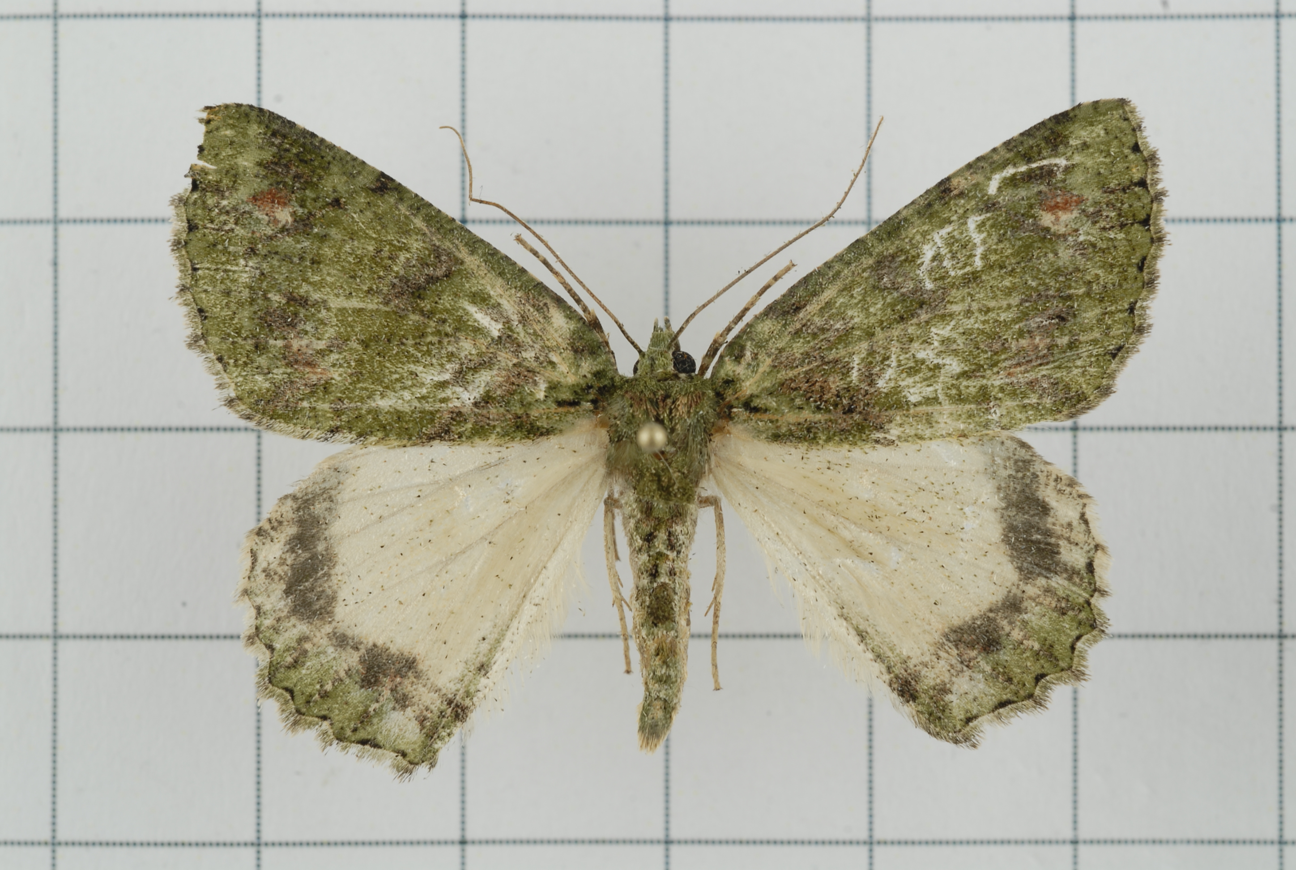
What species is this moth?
Dindica taiwana
